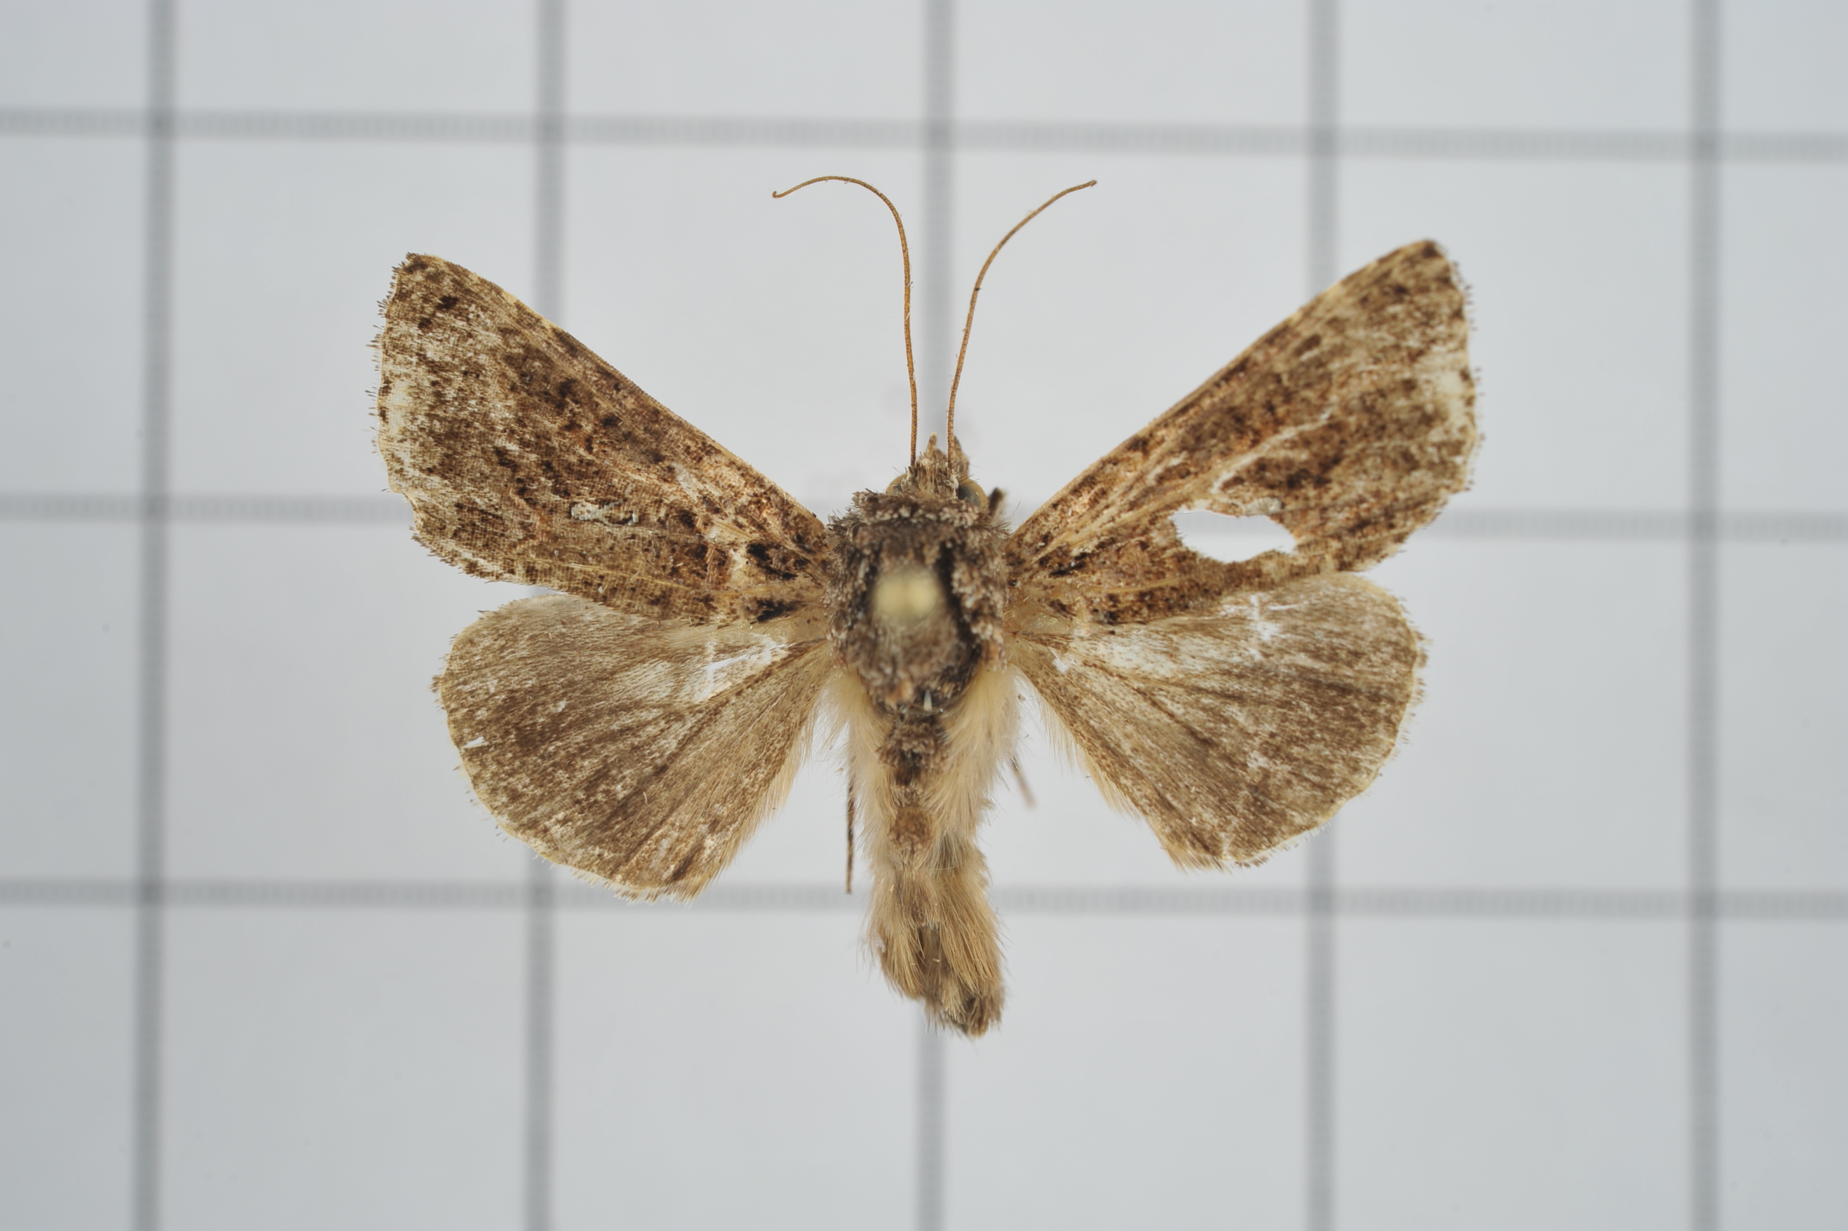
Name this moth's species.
Ctenoplusia sumbawana
